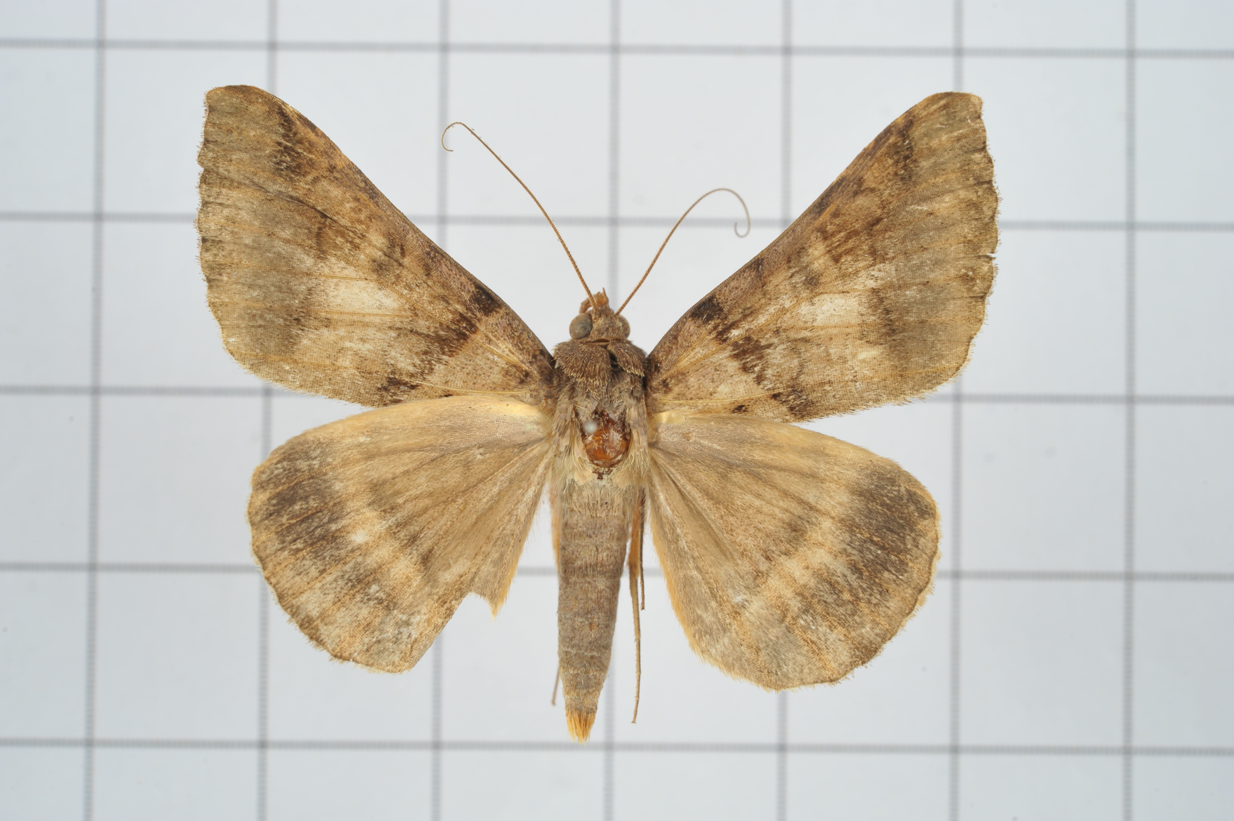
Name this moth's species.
Mocis undata
